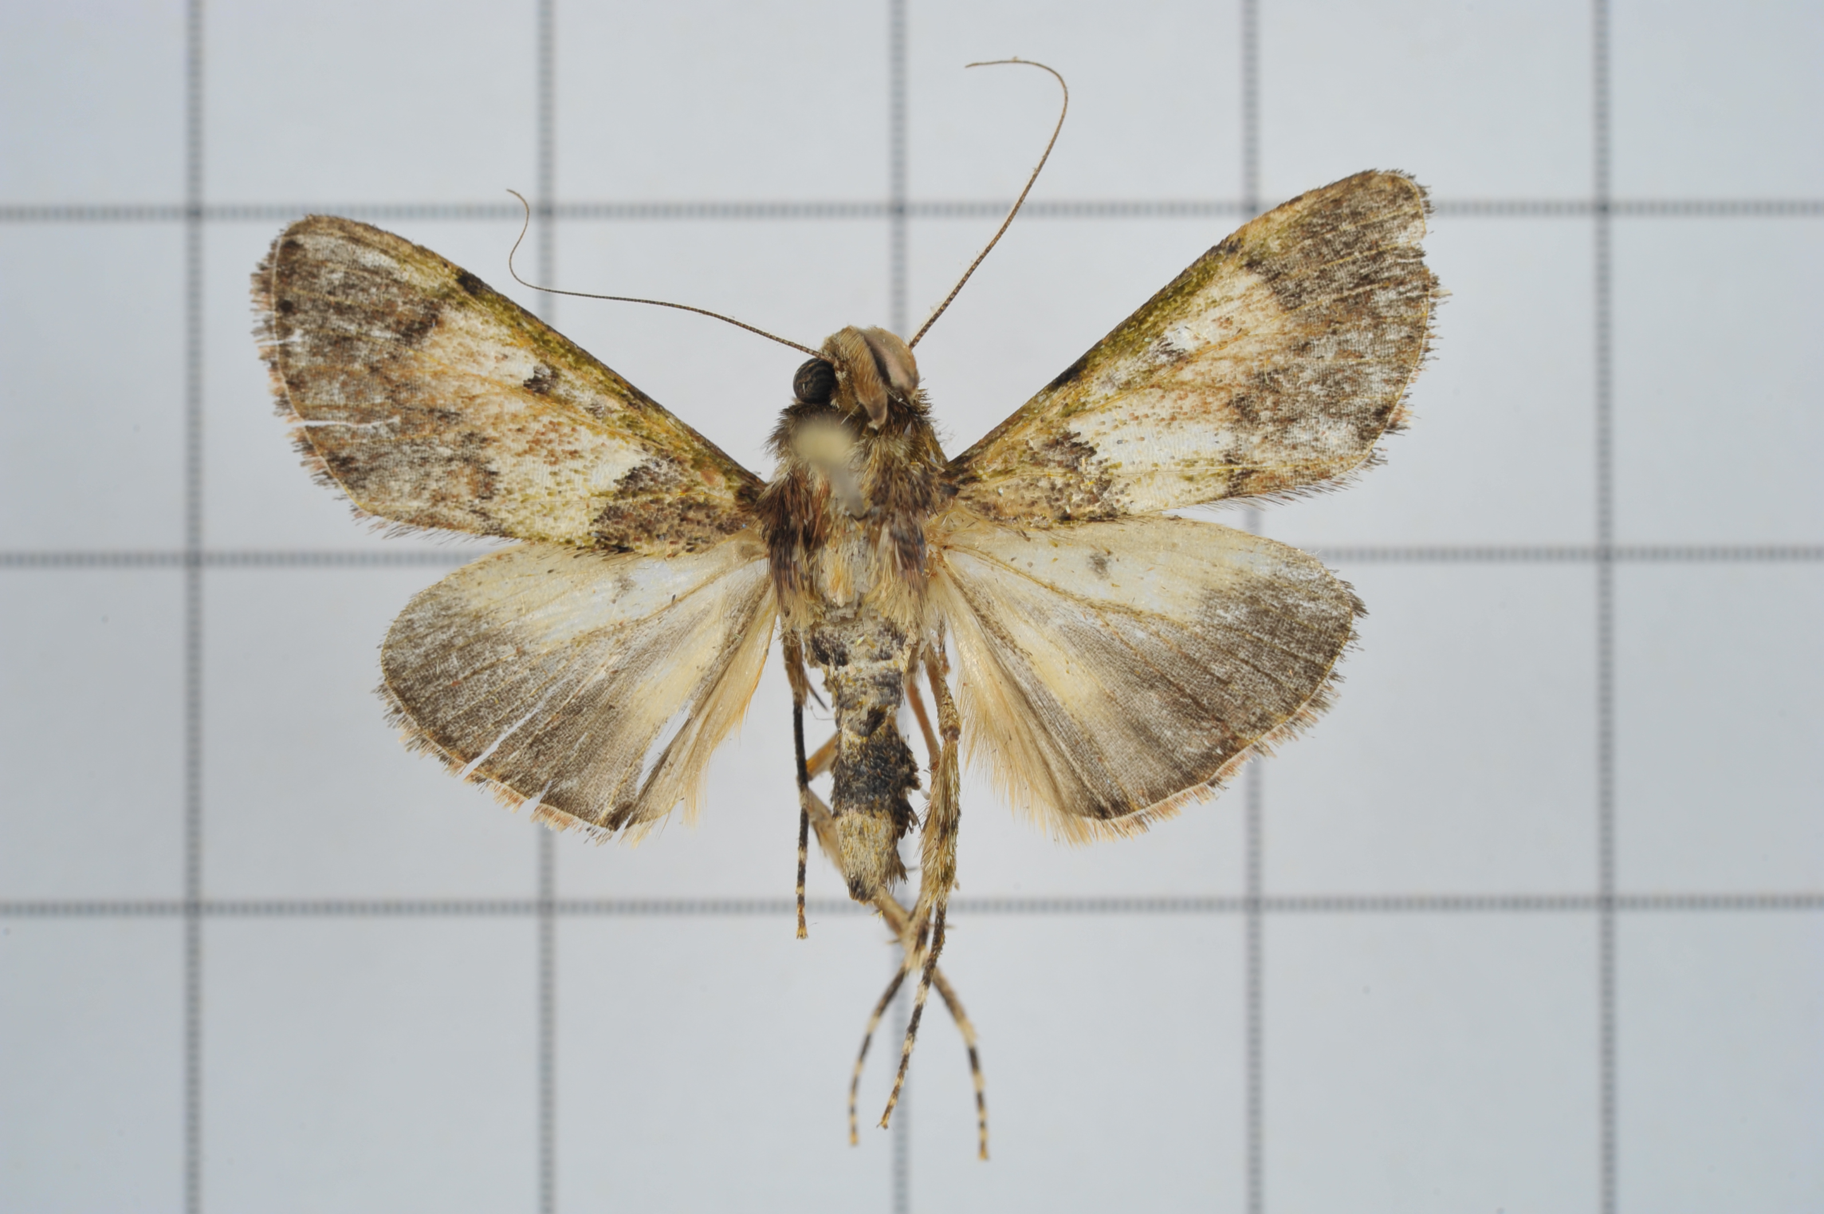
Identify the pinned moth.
Teliphasa nubilosa
